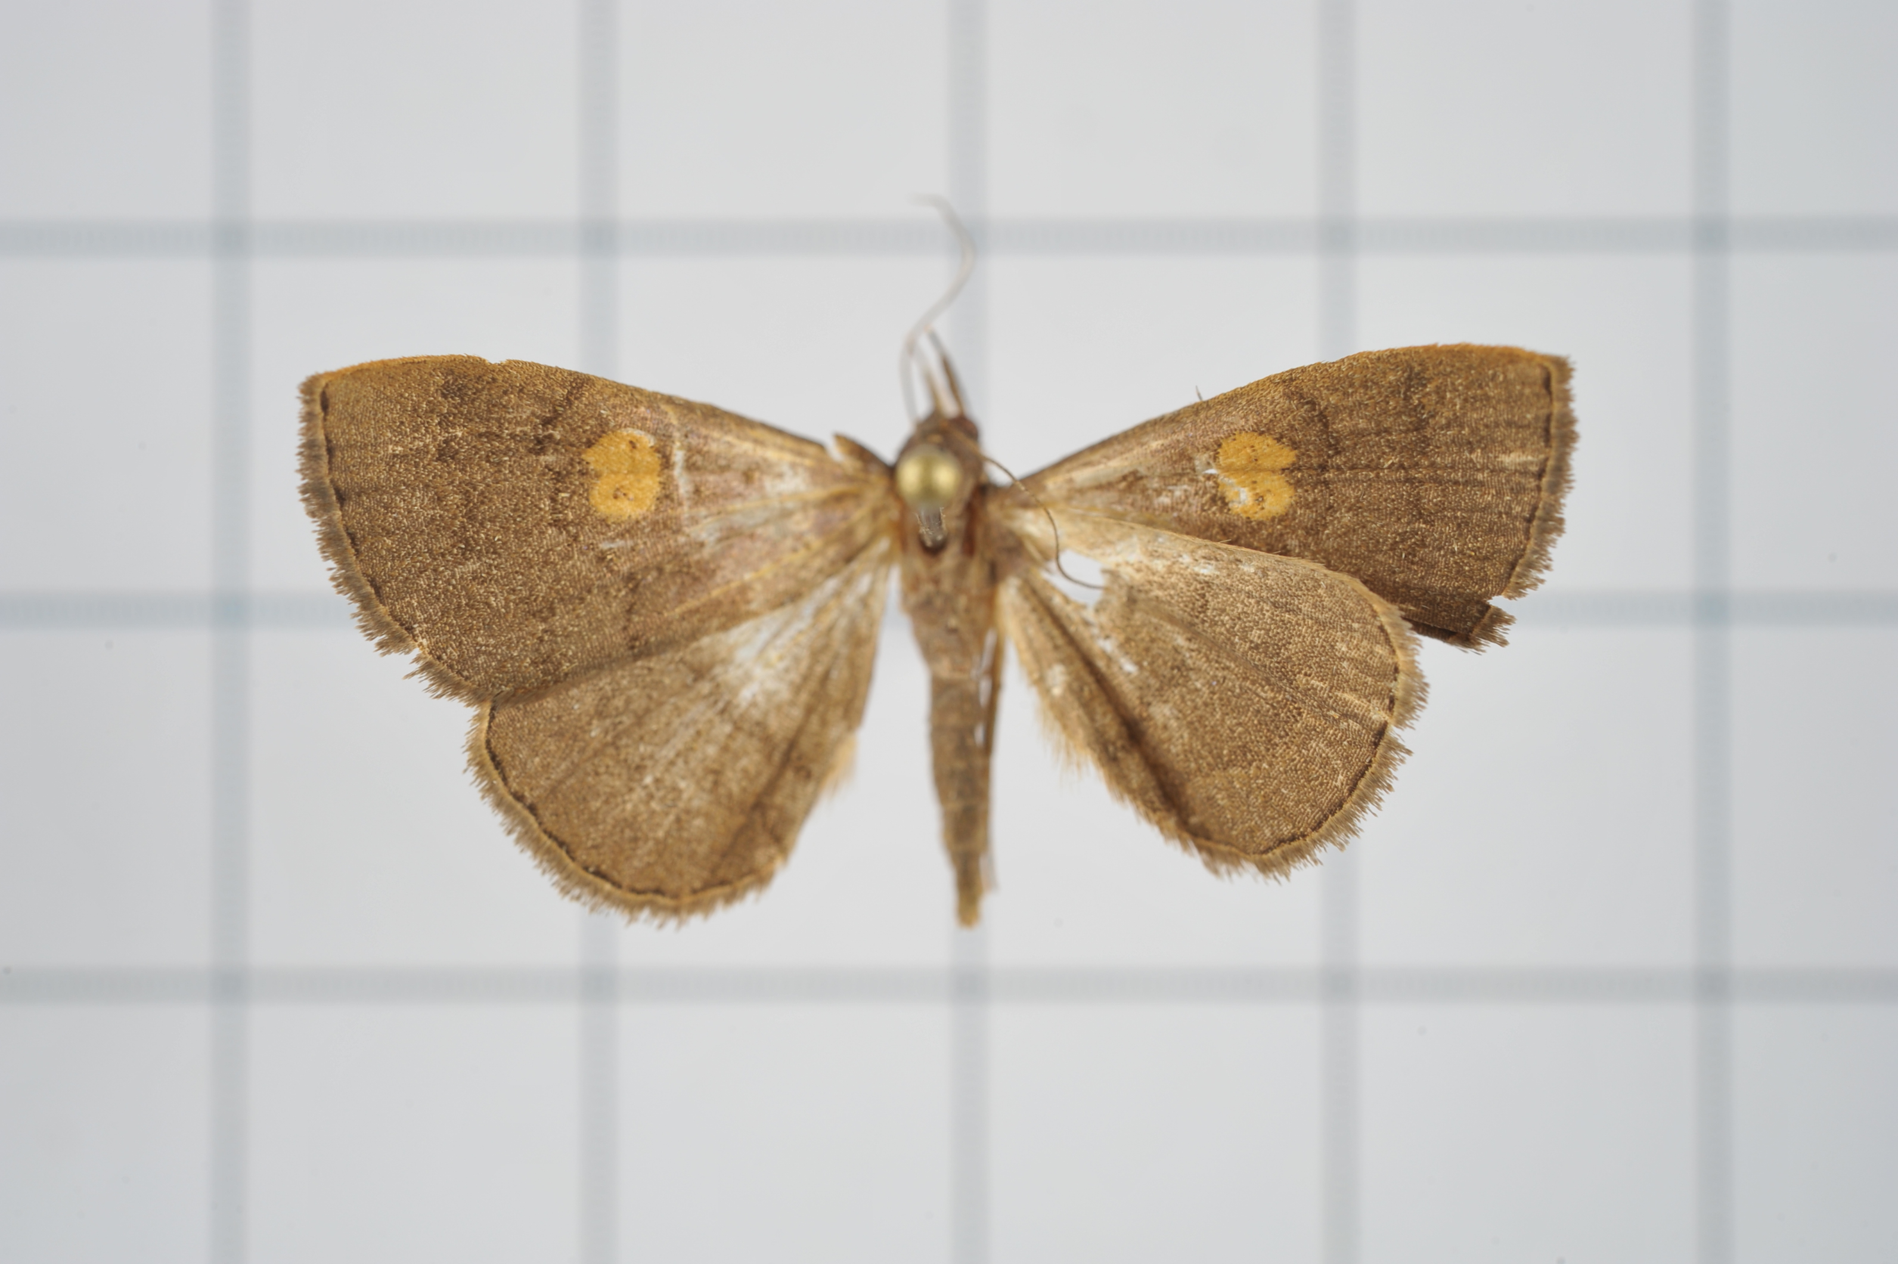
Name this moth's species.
Paracolax sugii
